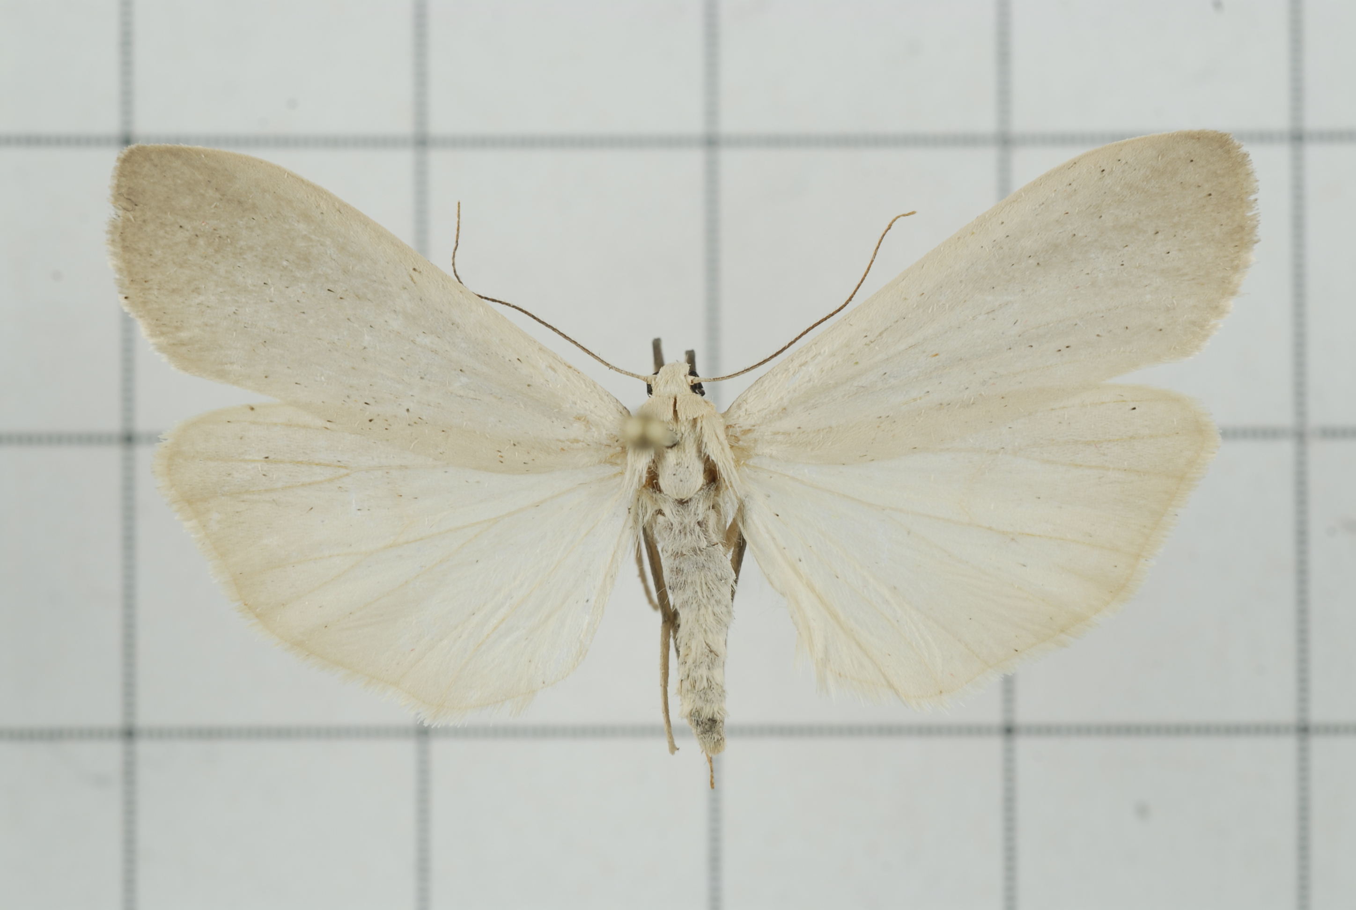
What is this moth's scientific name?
Katha arizana
